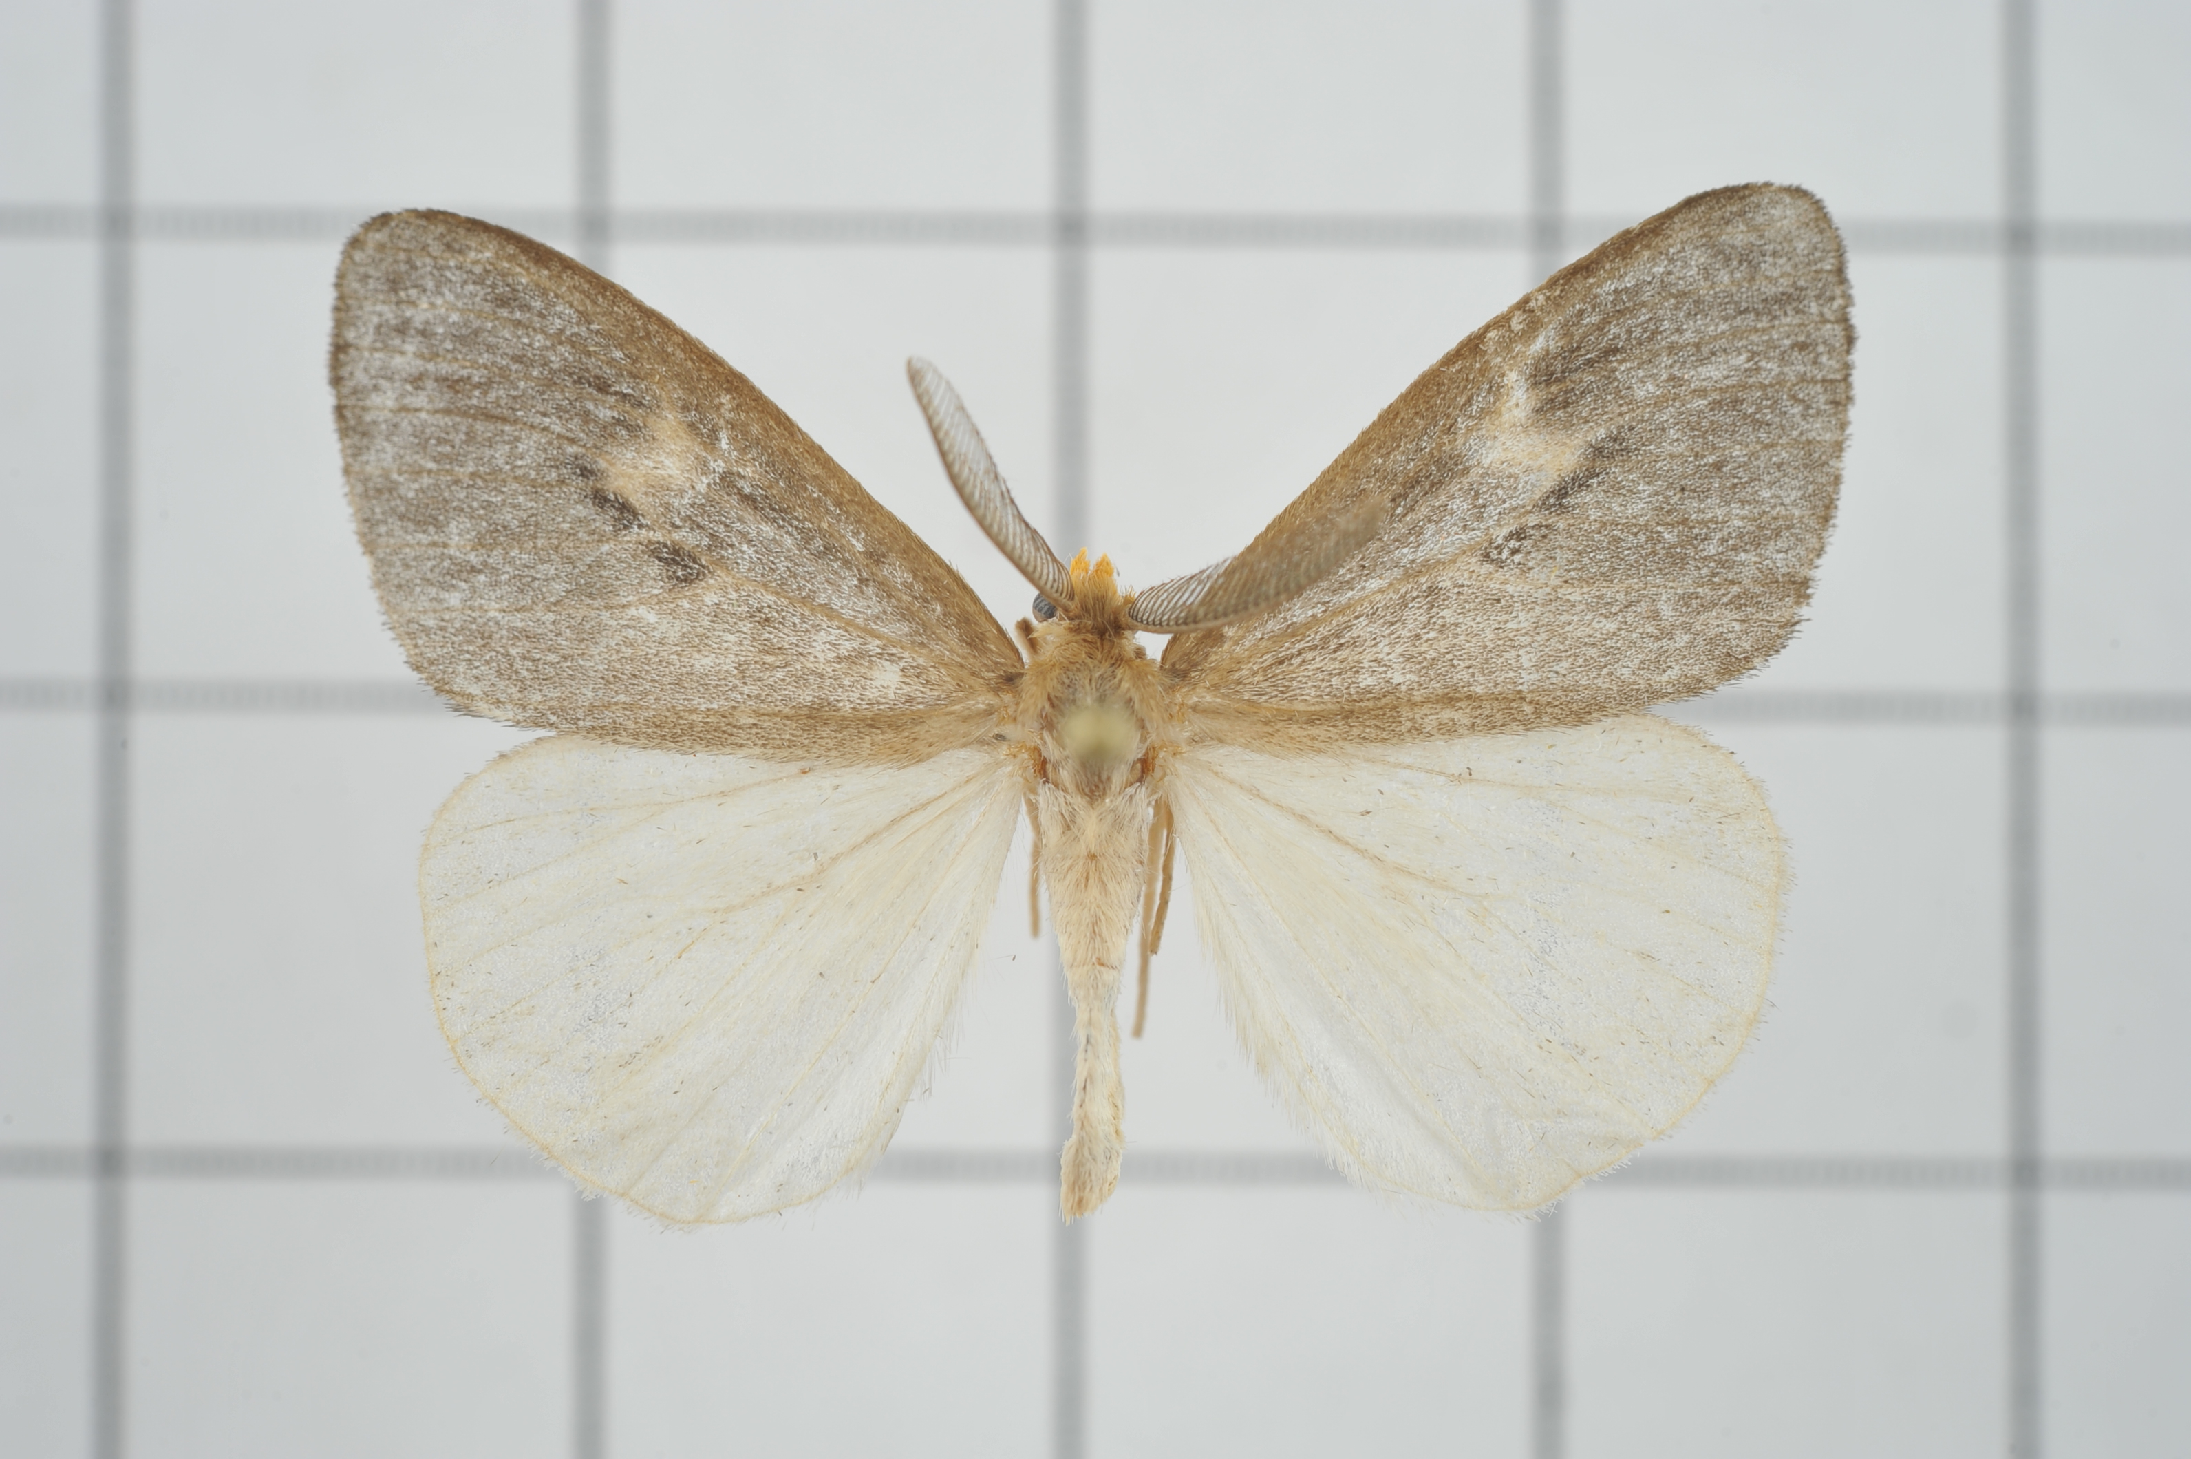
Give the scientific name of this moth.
Pantana ochripalpis
